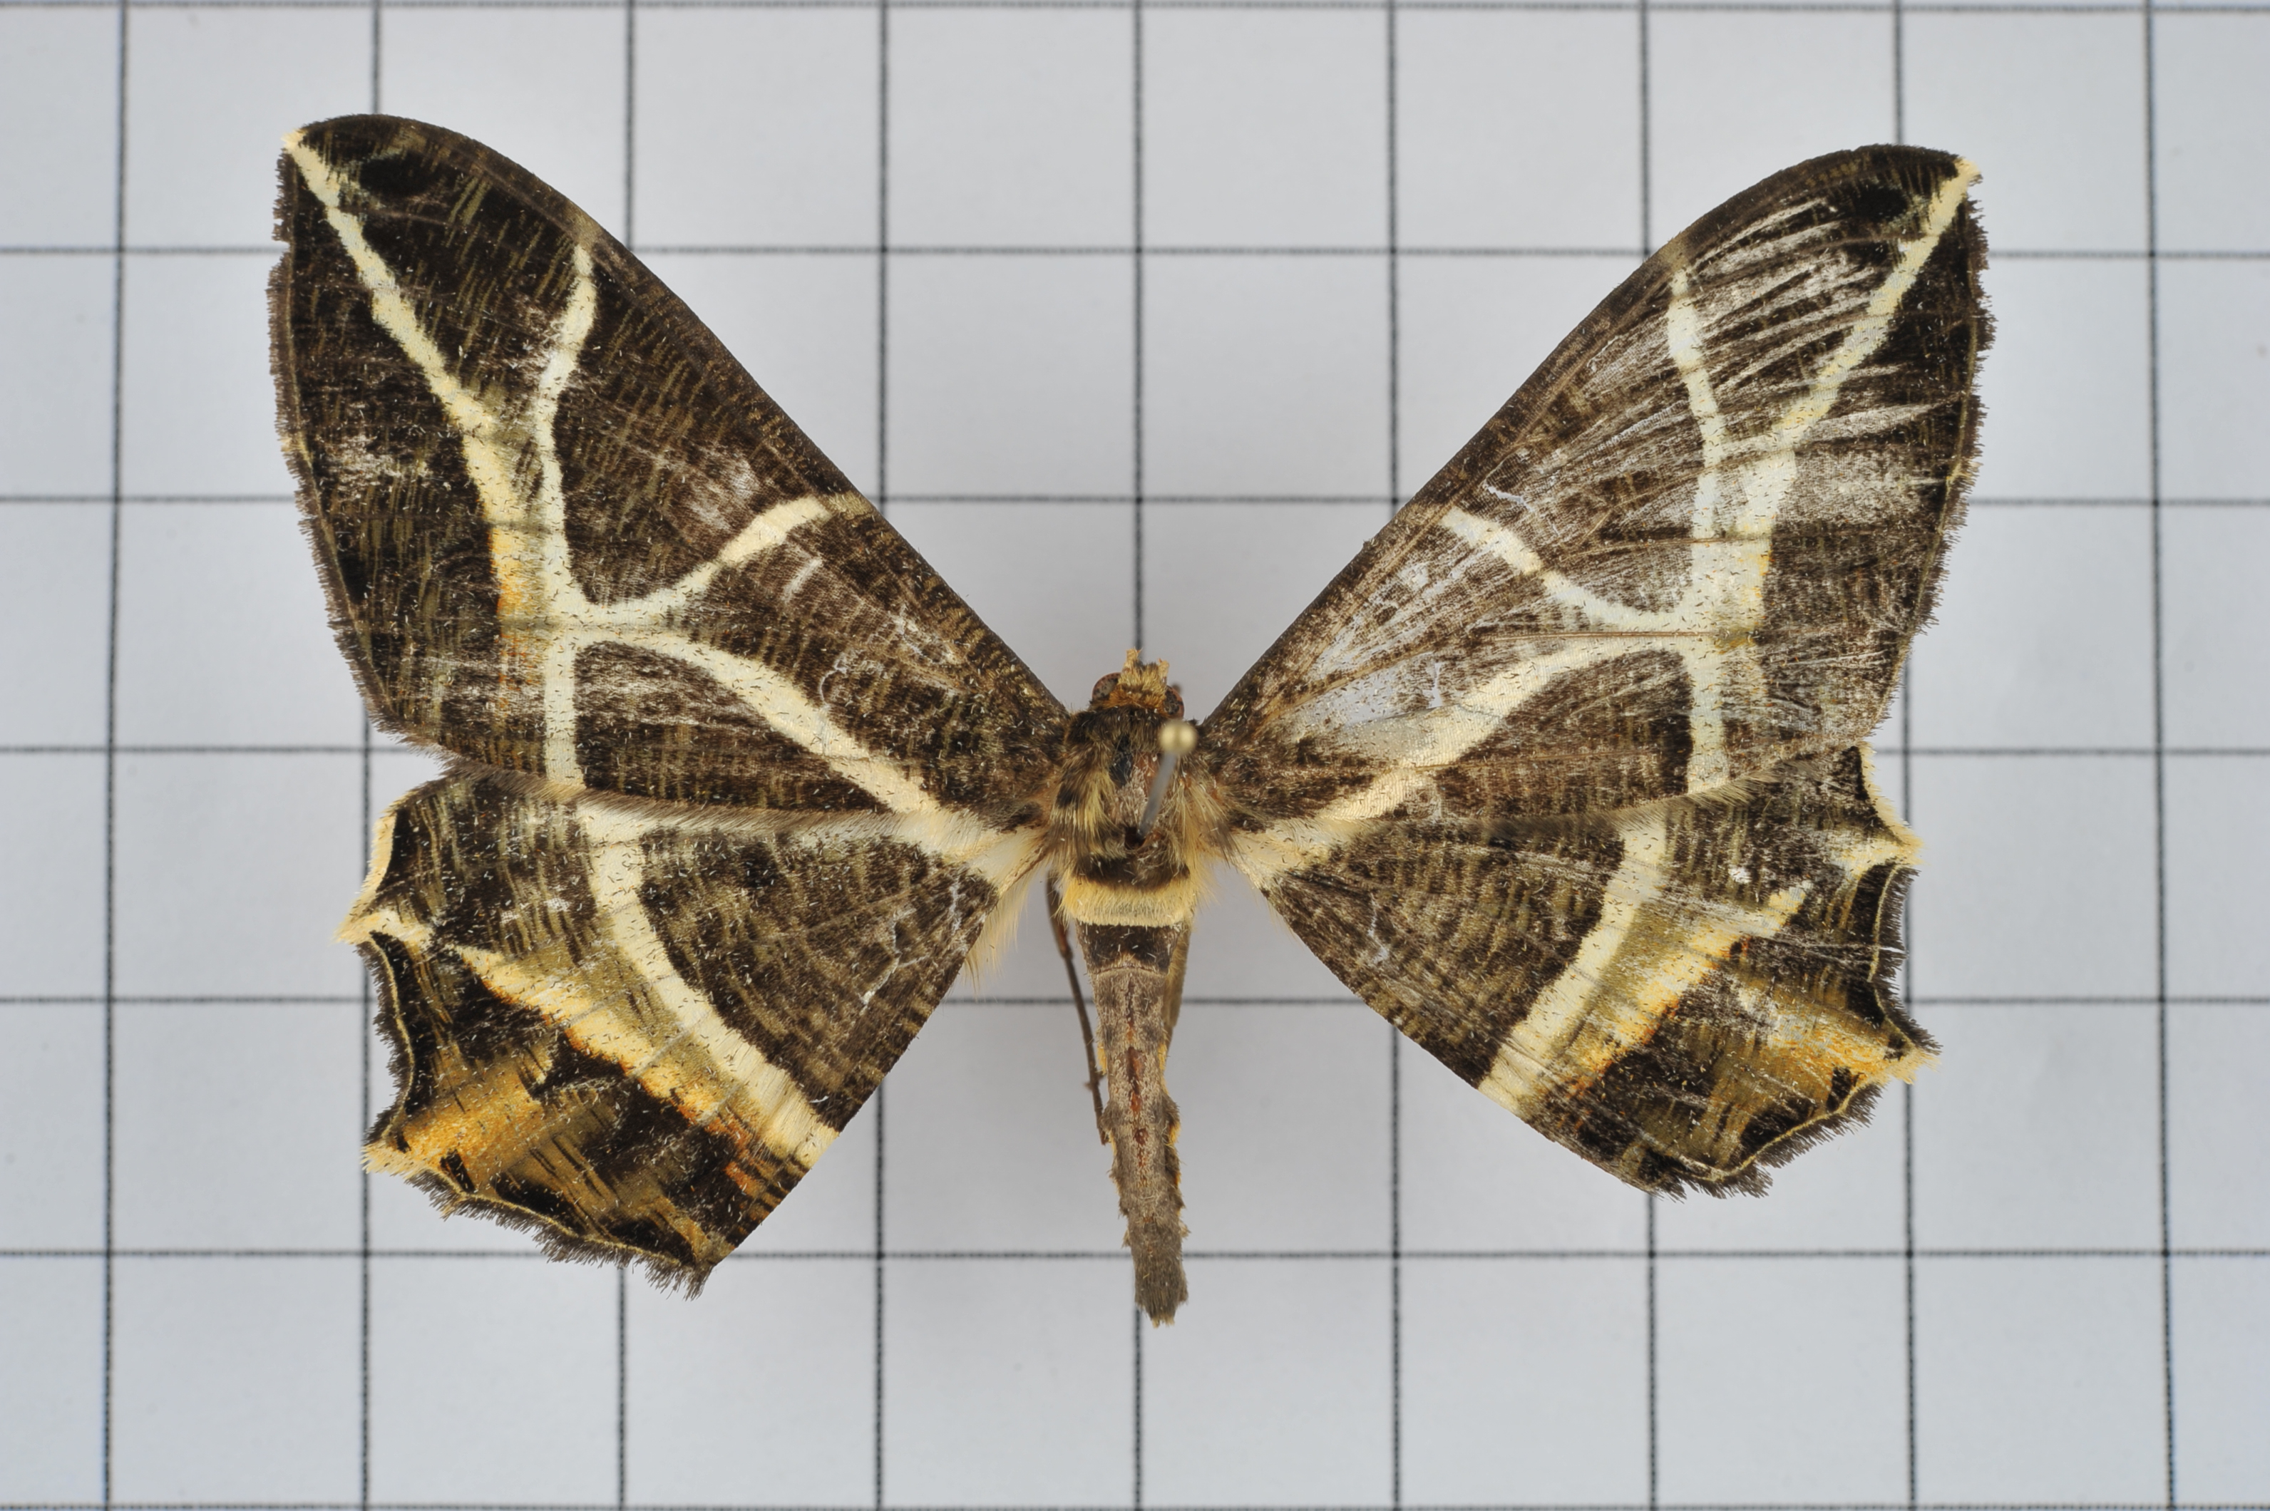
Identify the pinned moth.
Mesastrape fulguraria fulguraria
